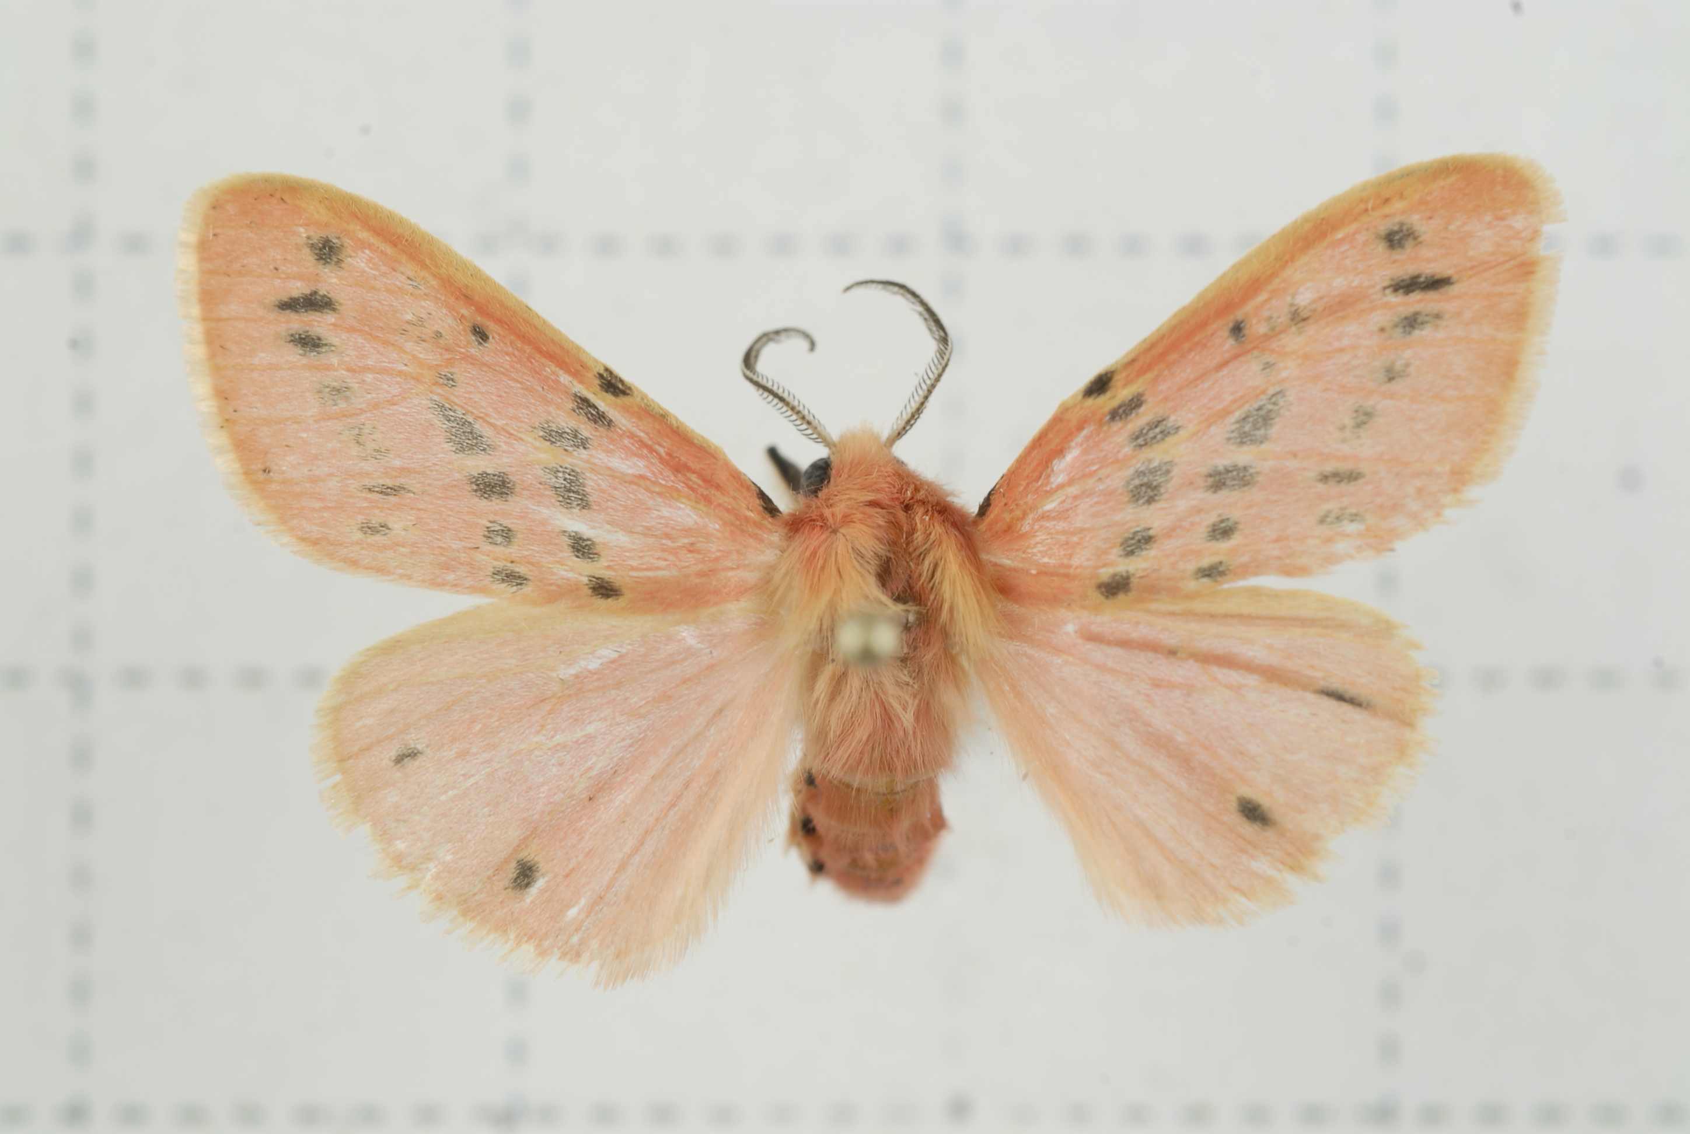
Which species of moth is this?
Lemyra alikangensis
